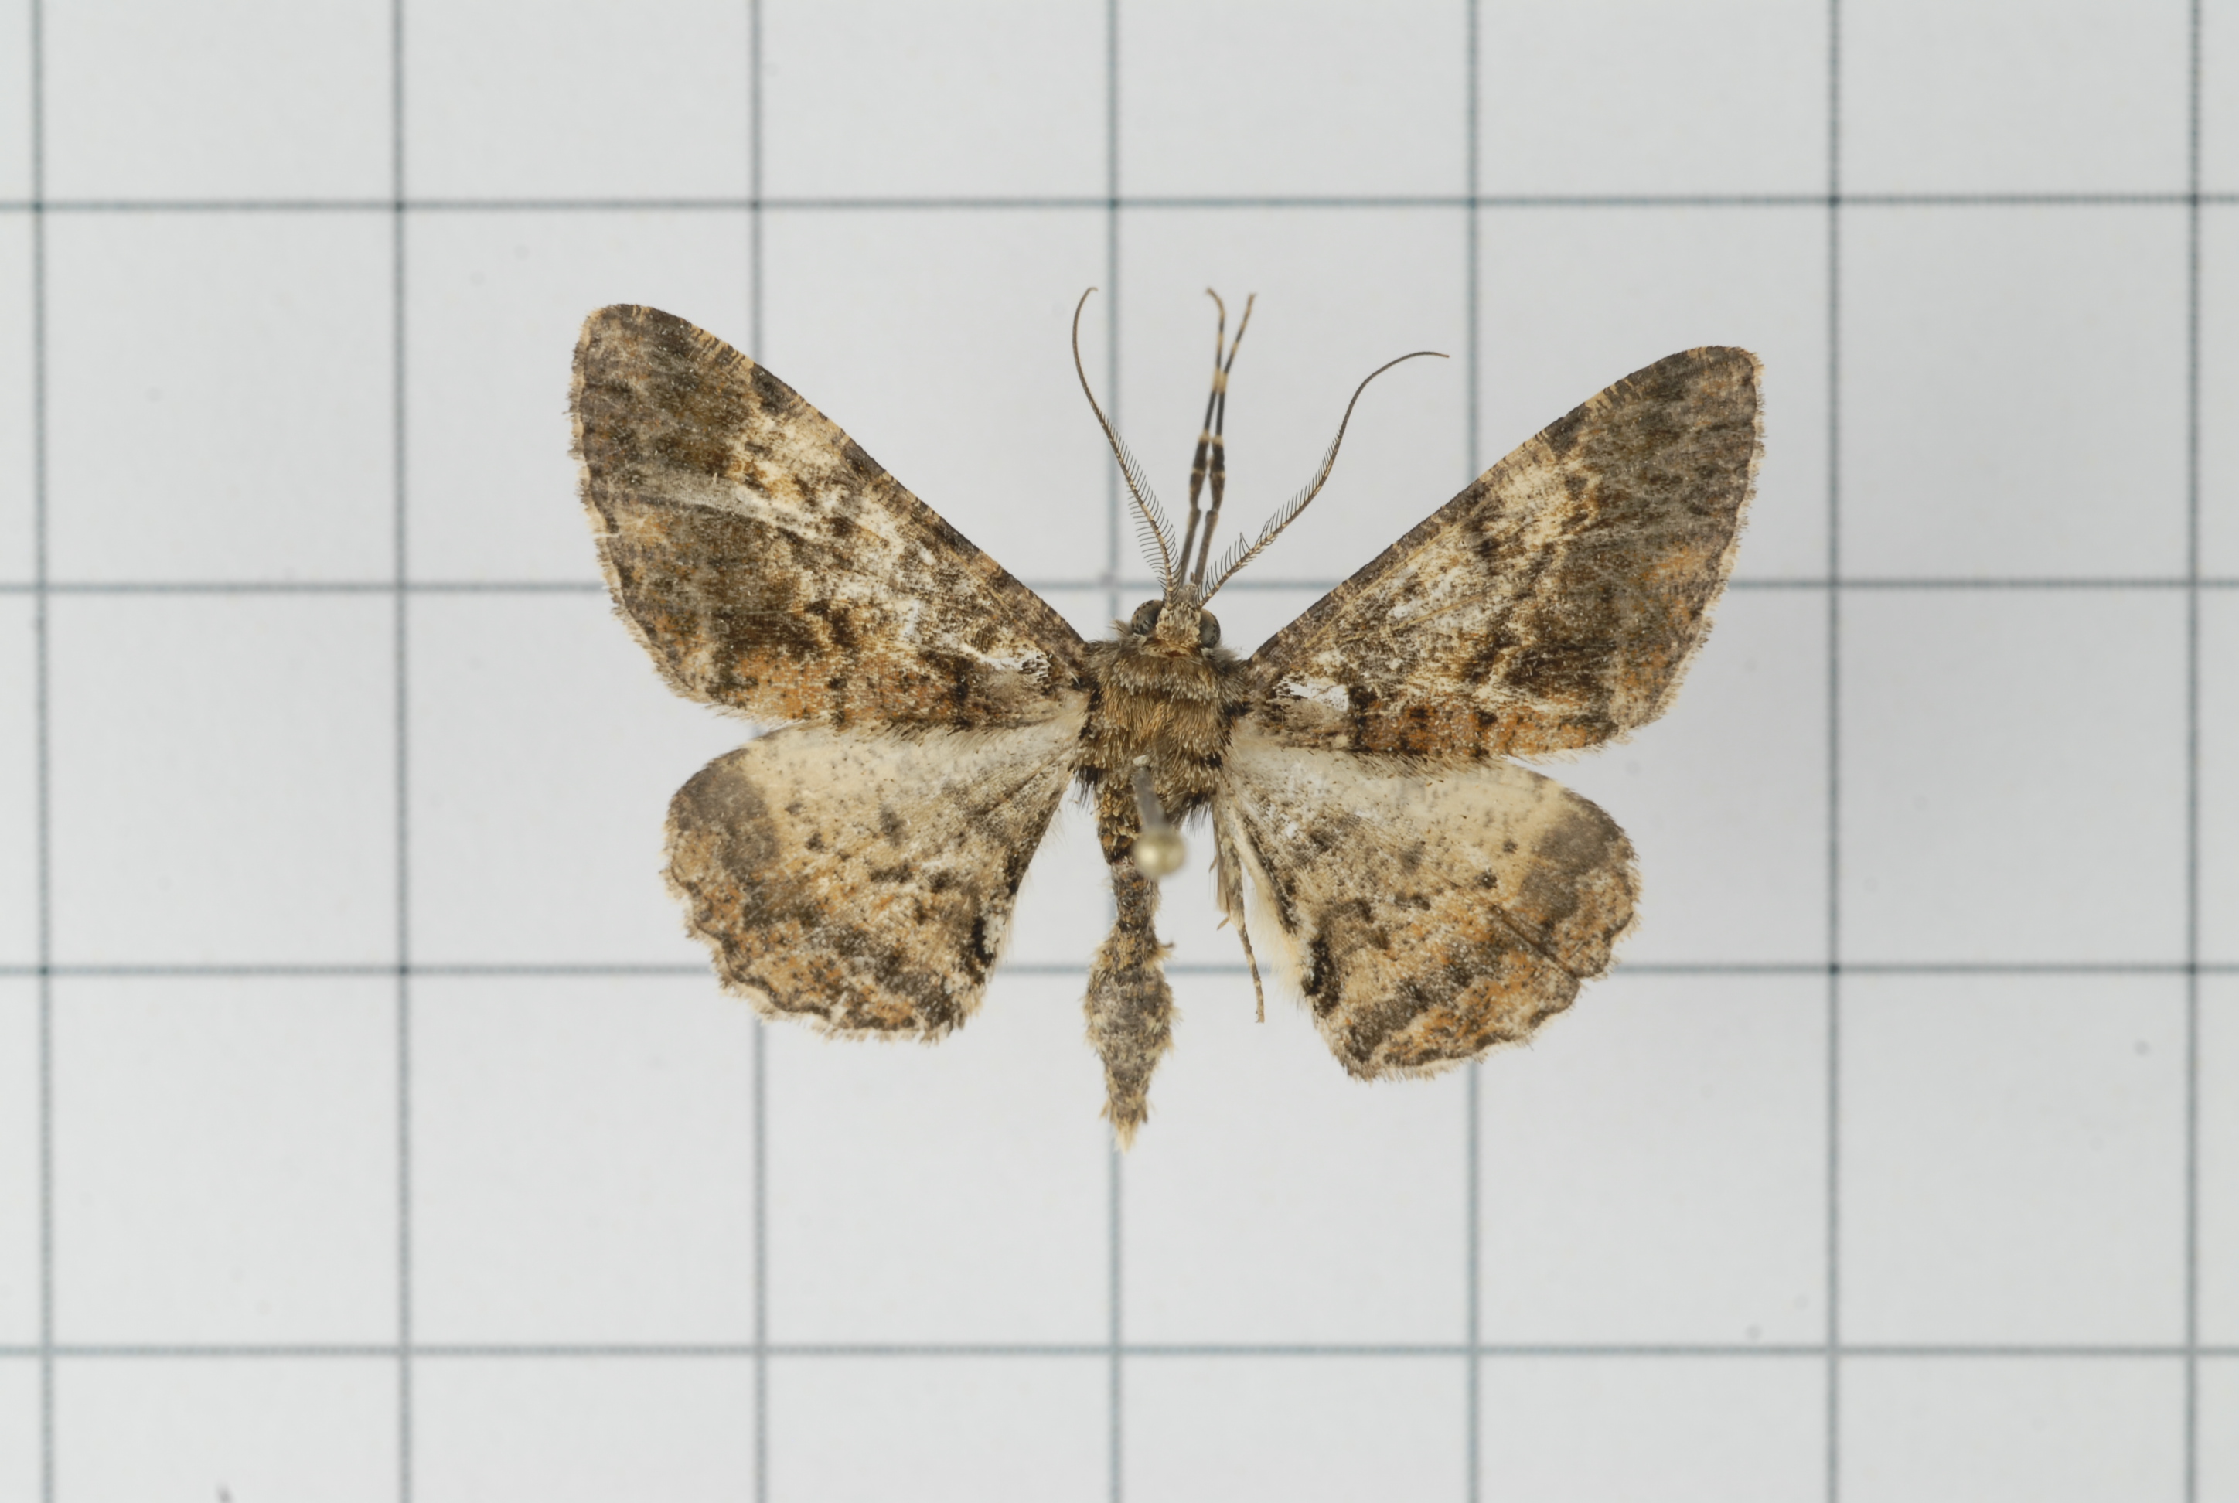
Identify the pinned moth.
Alcis taiwanovariegata
